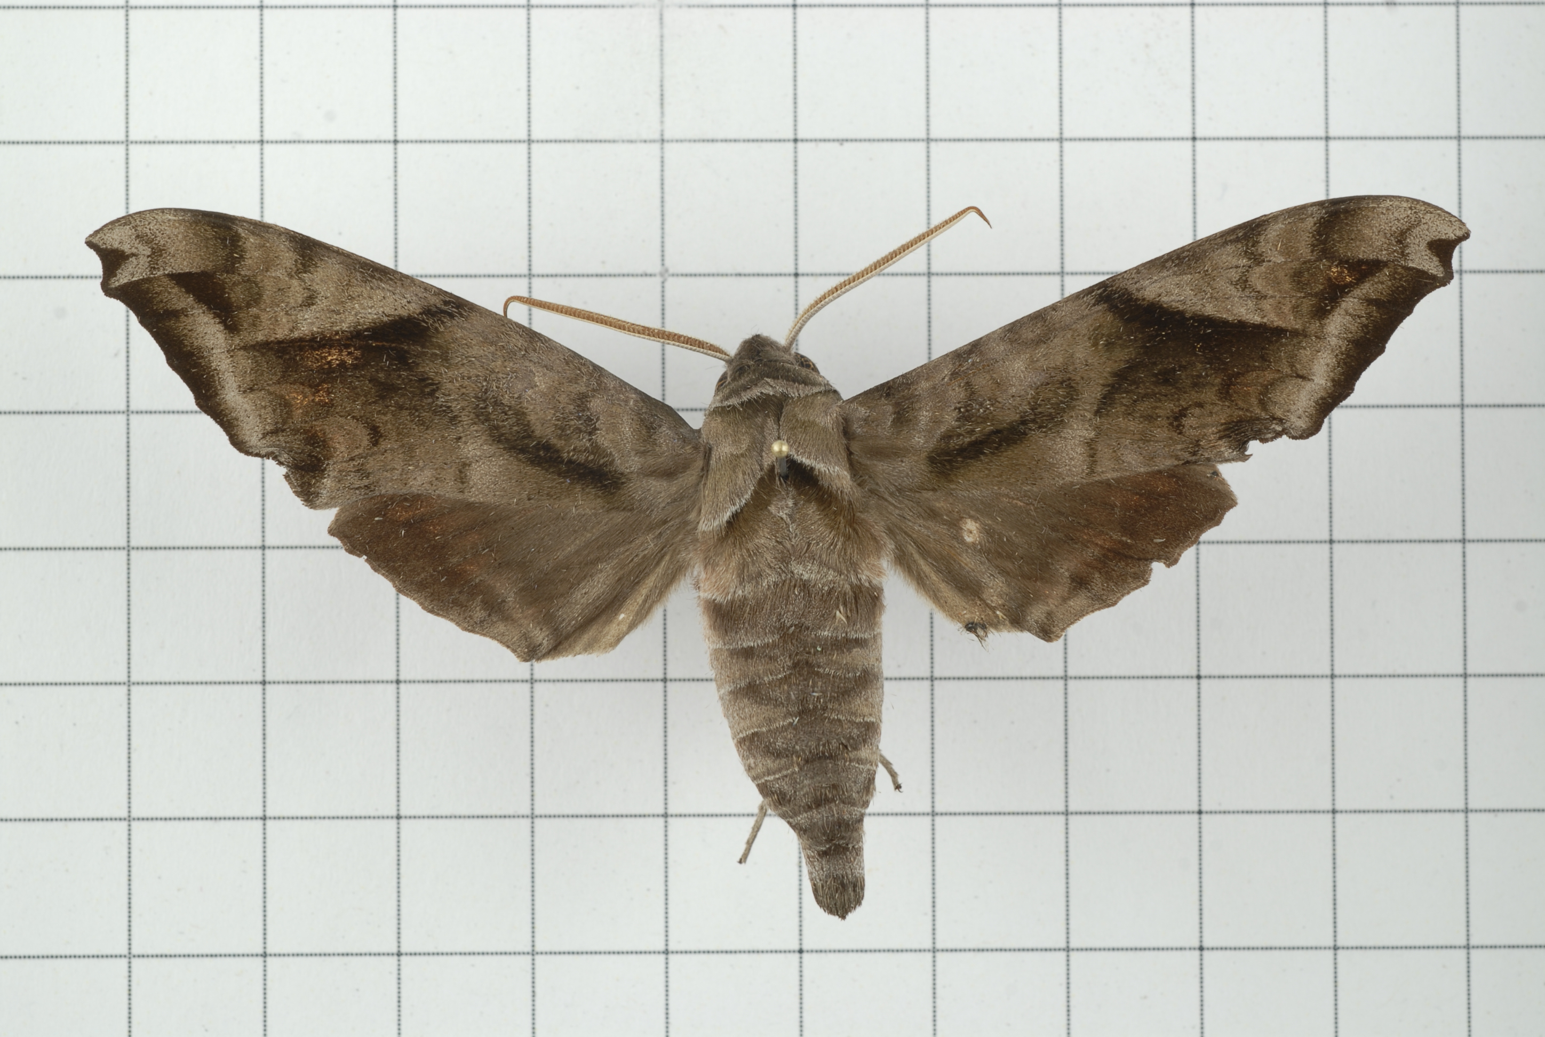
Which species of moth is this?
Acosmeryx naga metanaga
